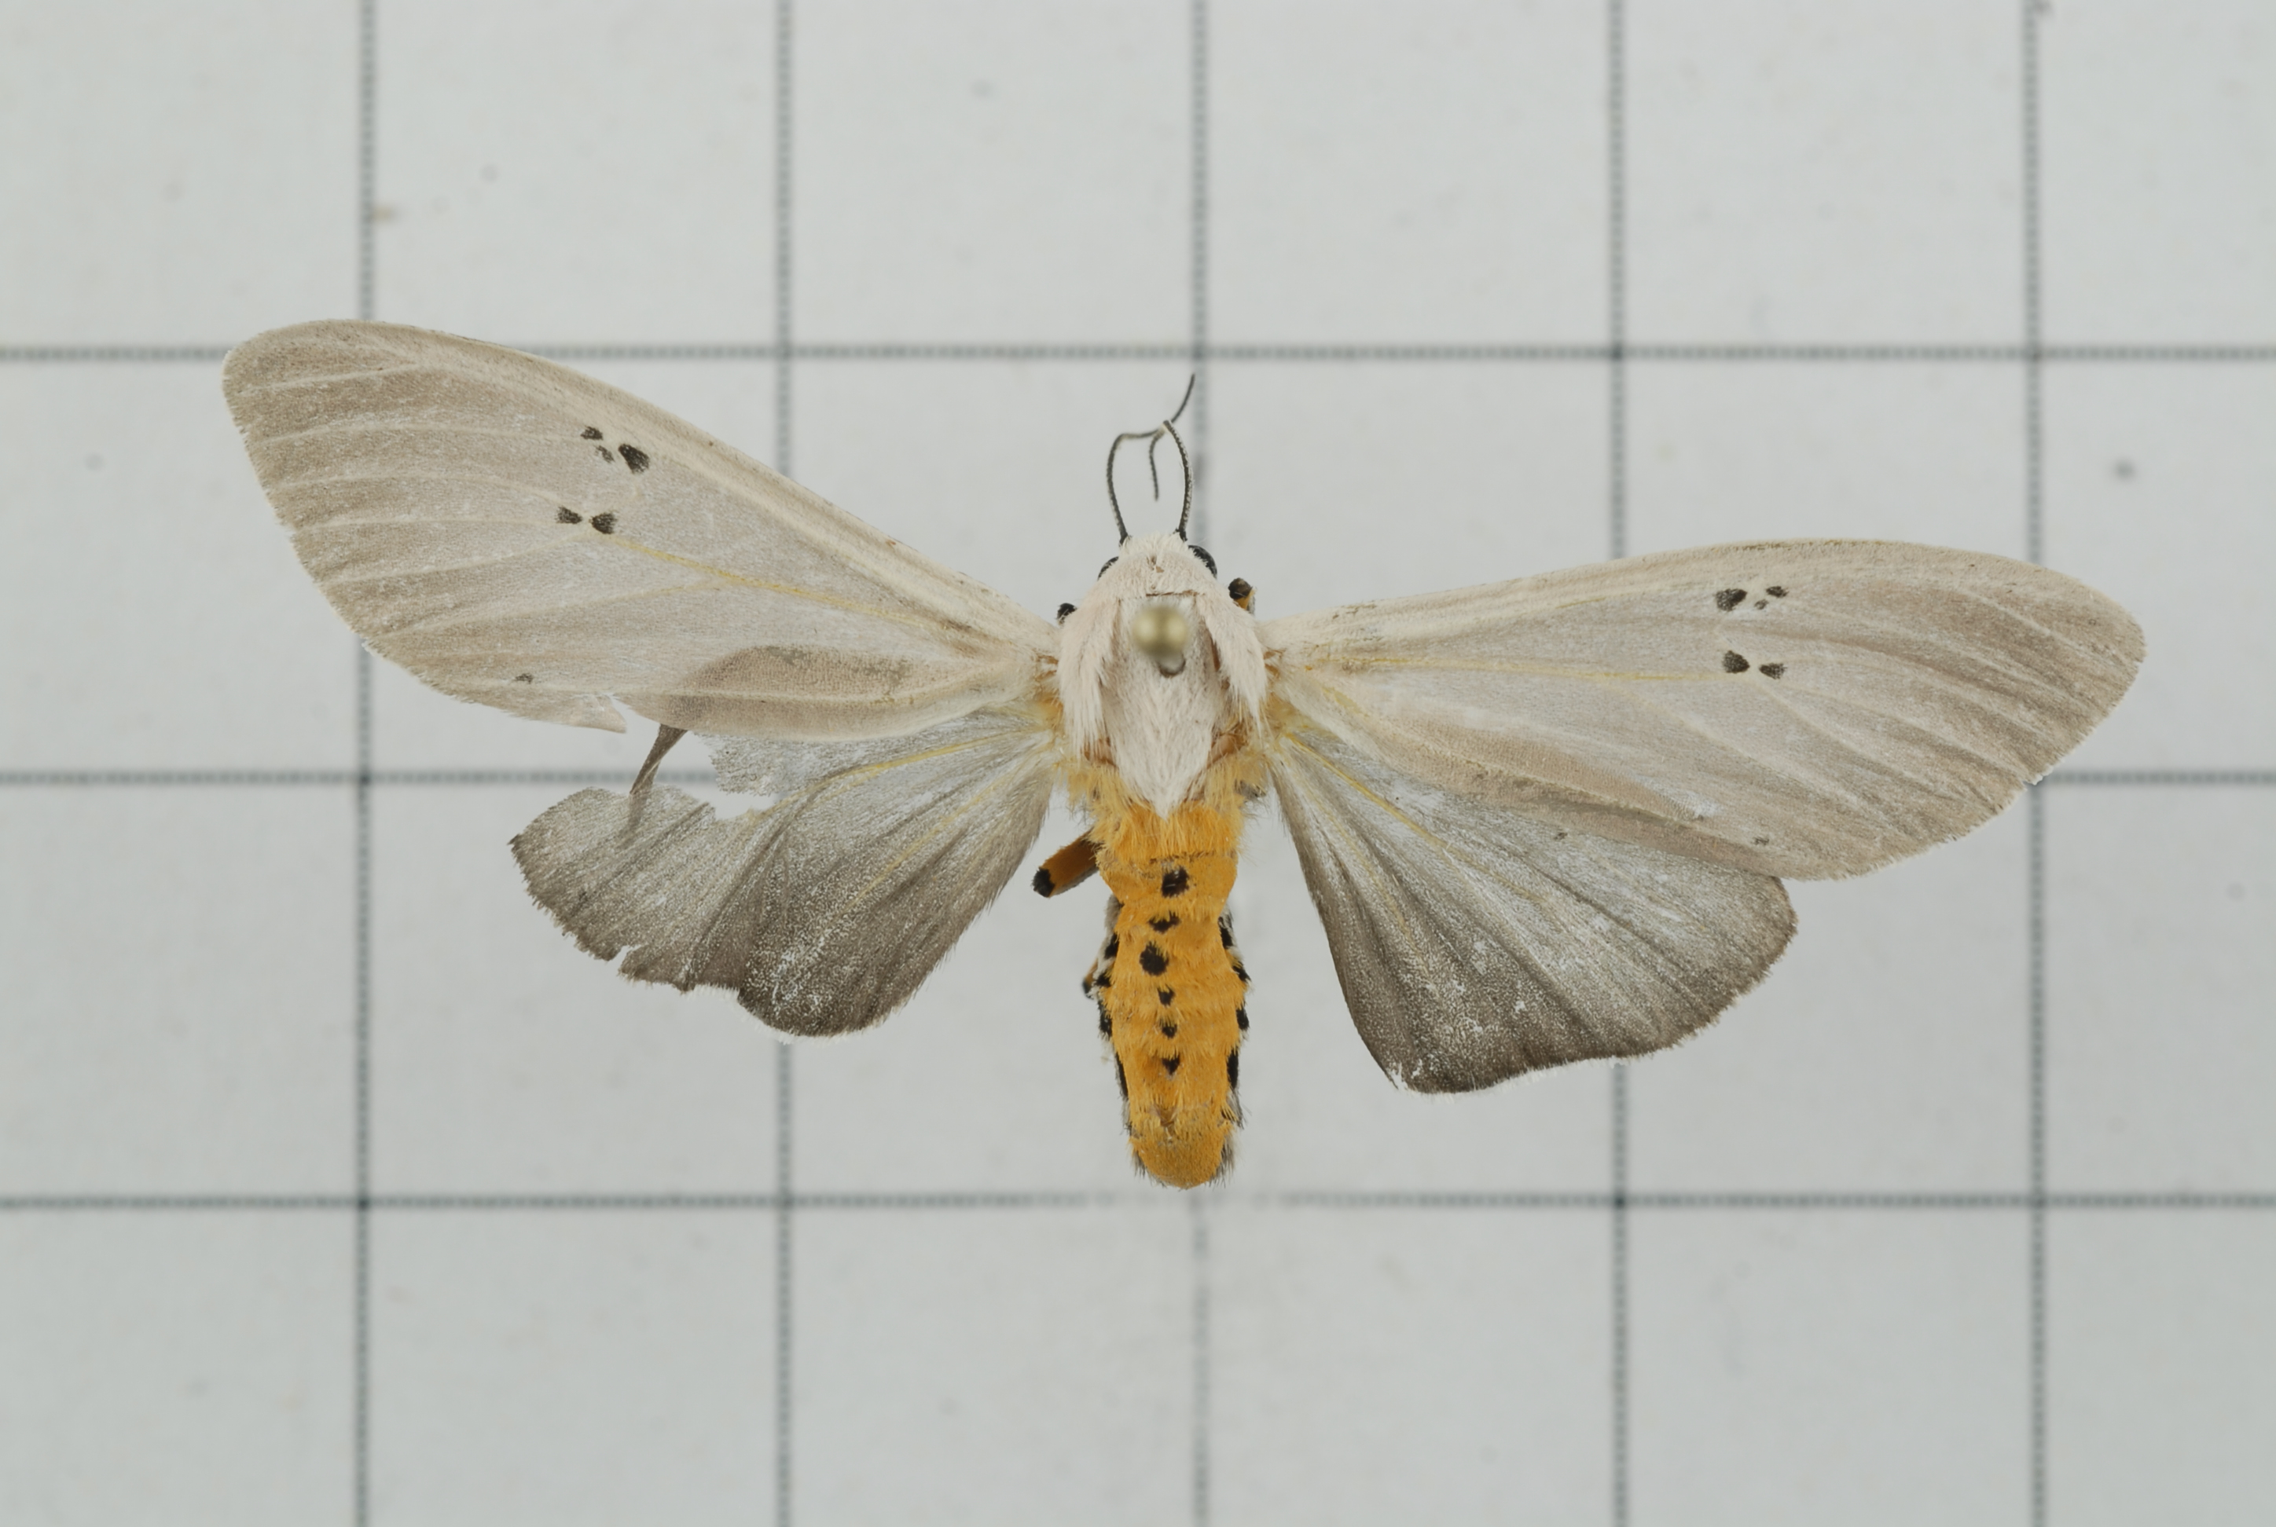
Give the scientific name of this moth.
Creatonotos transiens koni
